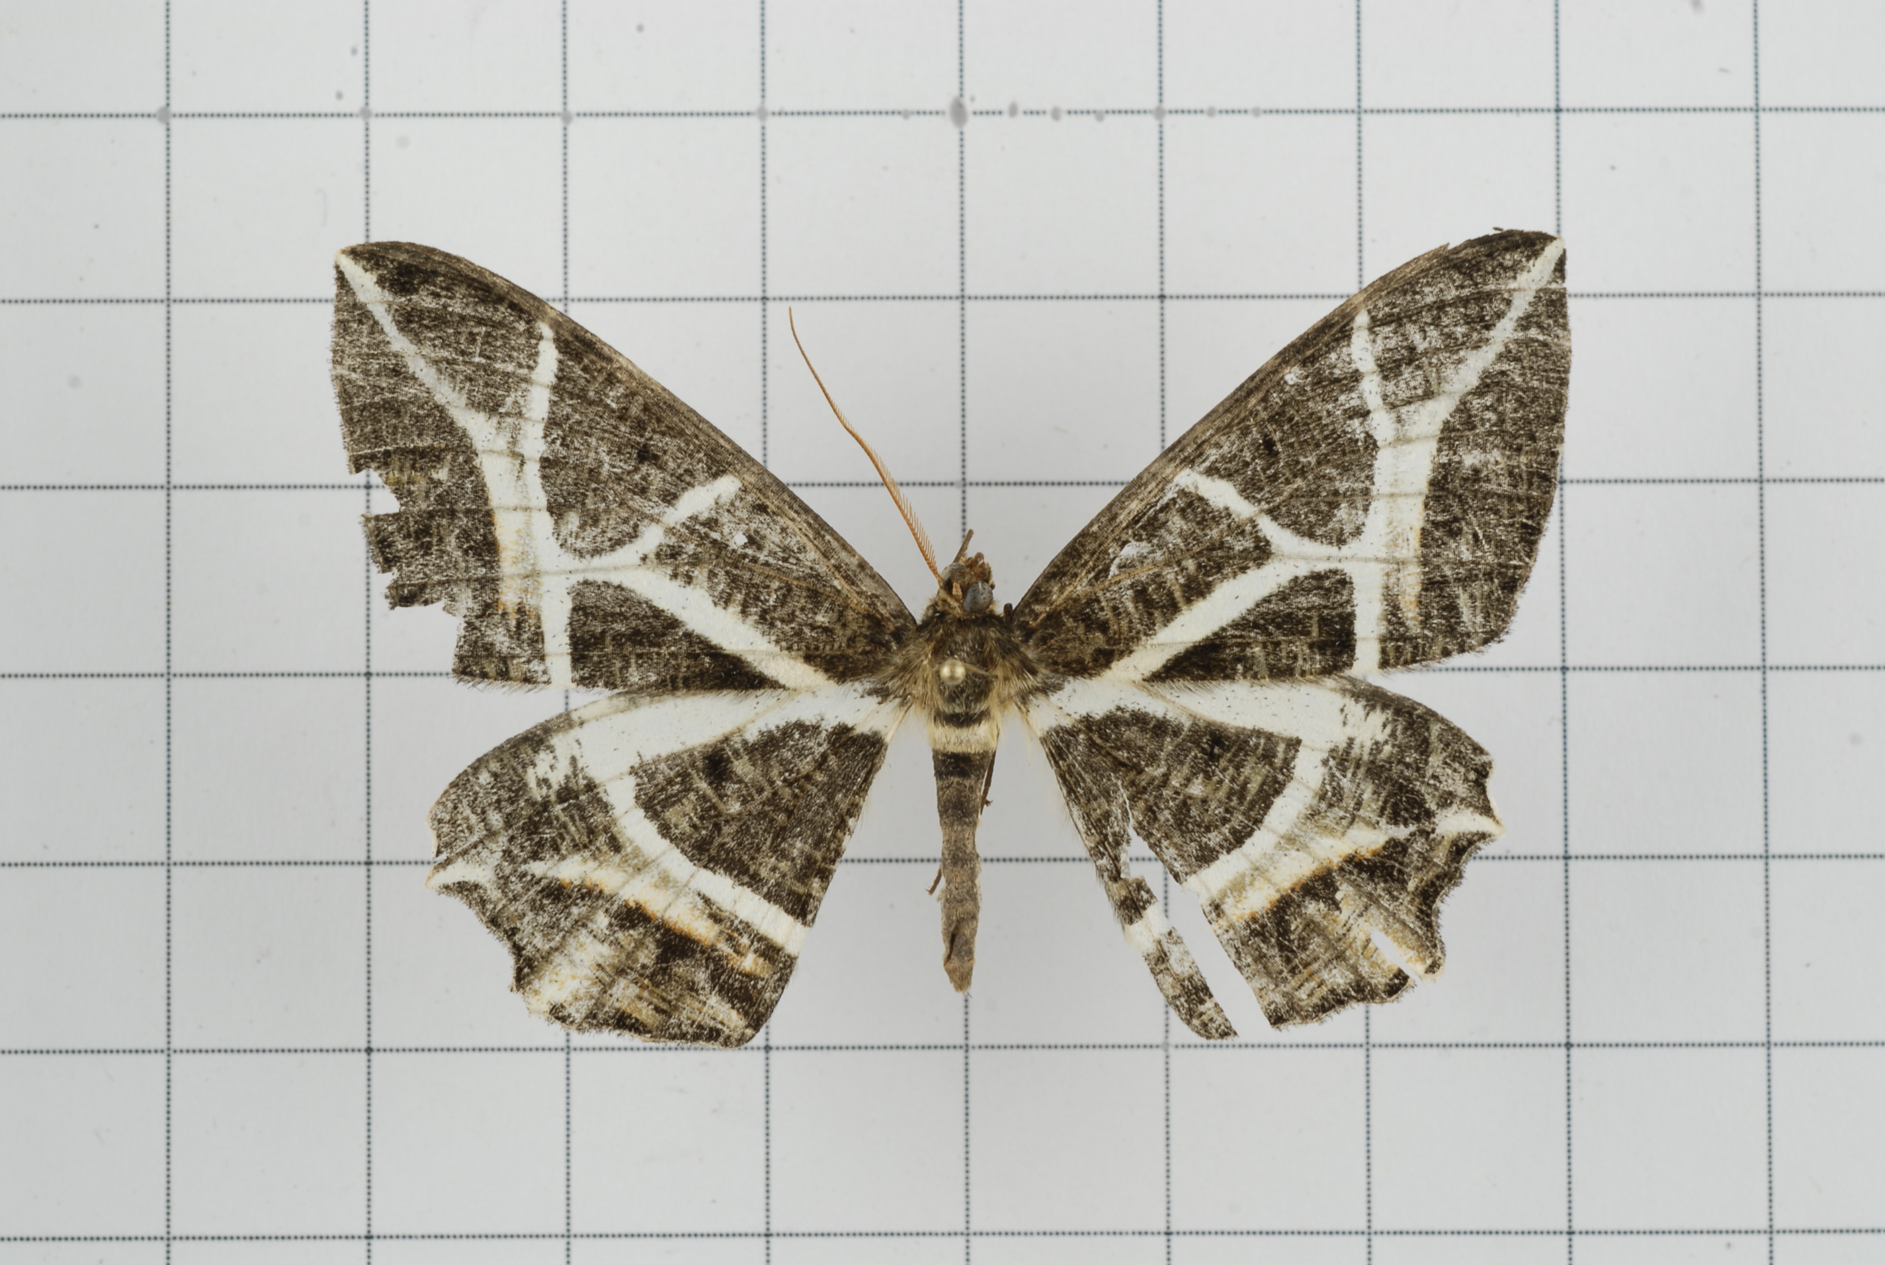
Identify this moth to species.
Mesastrape fulguraria fulguraria
